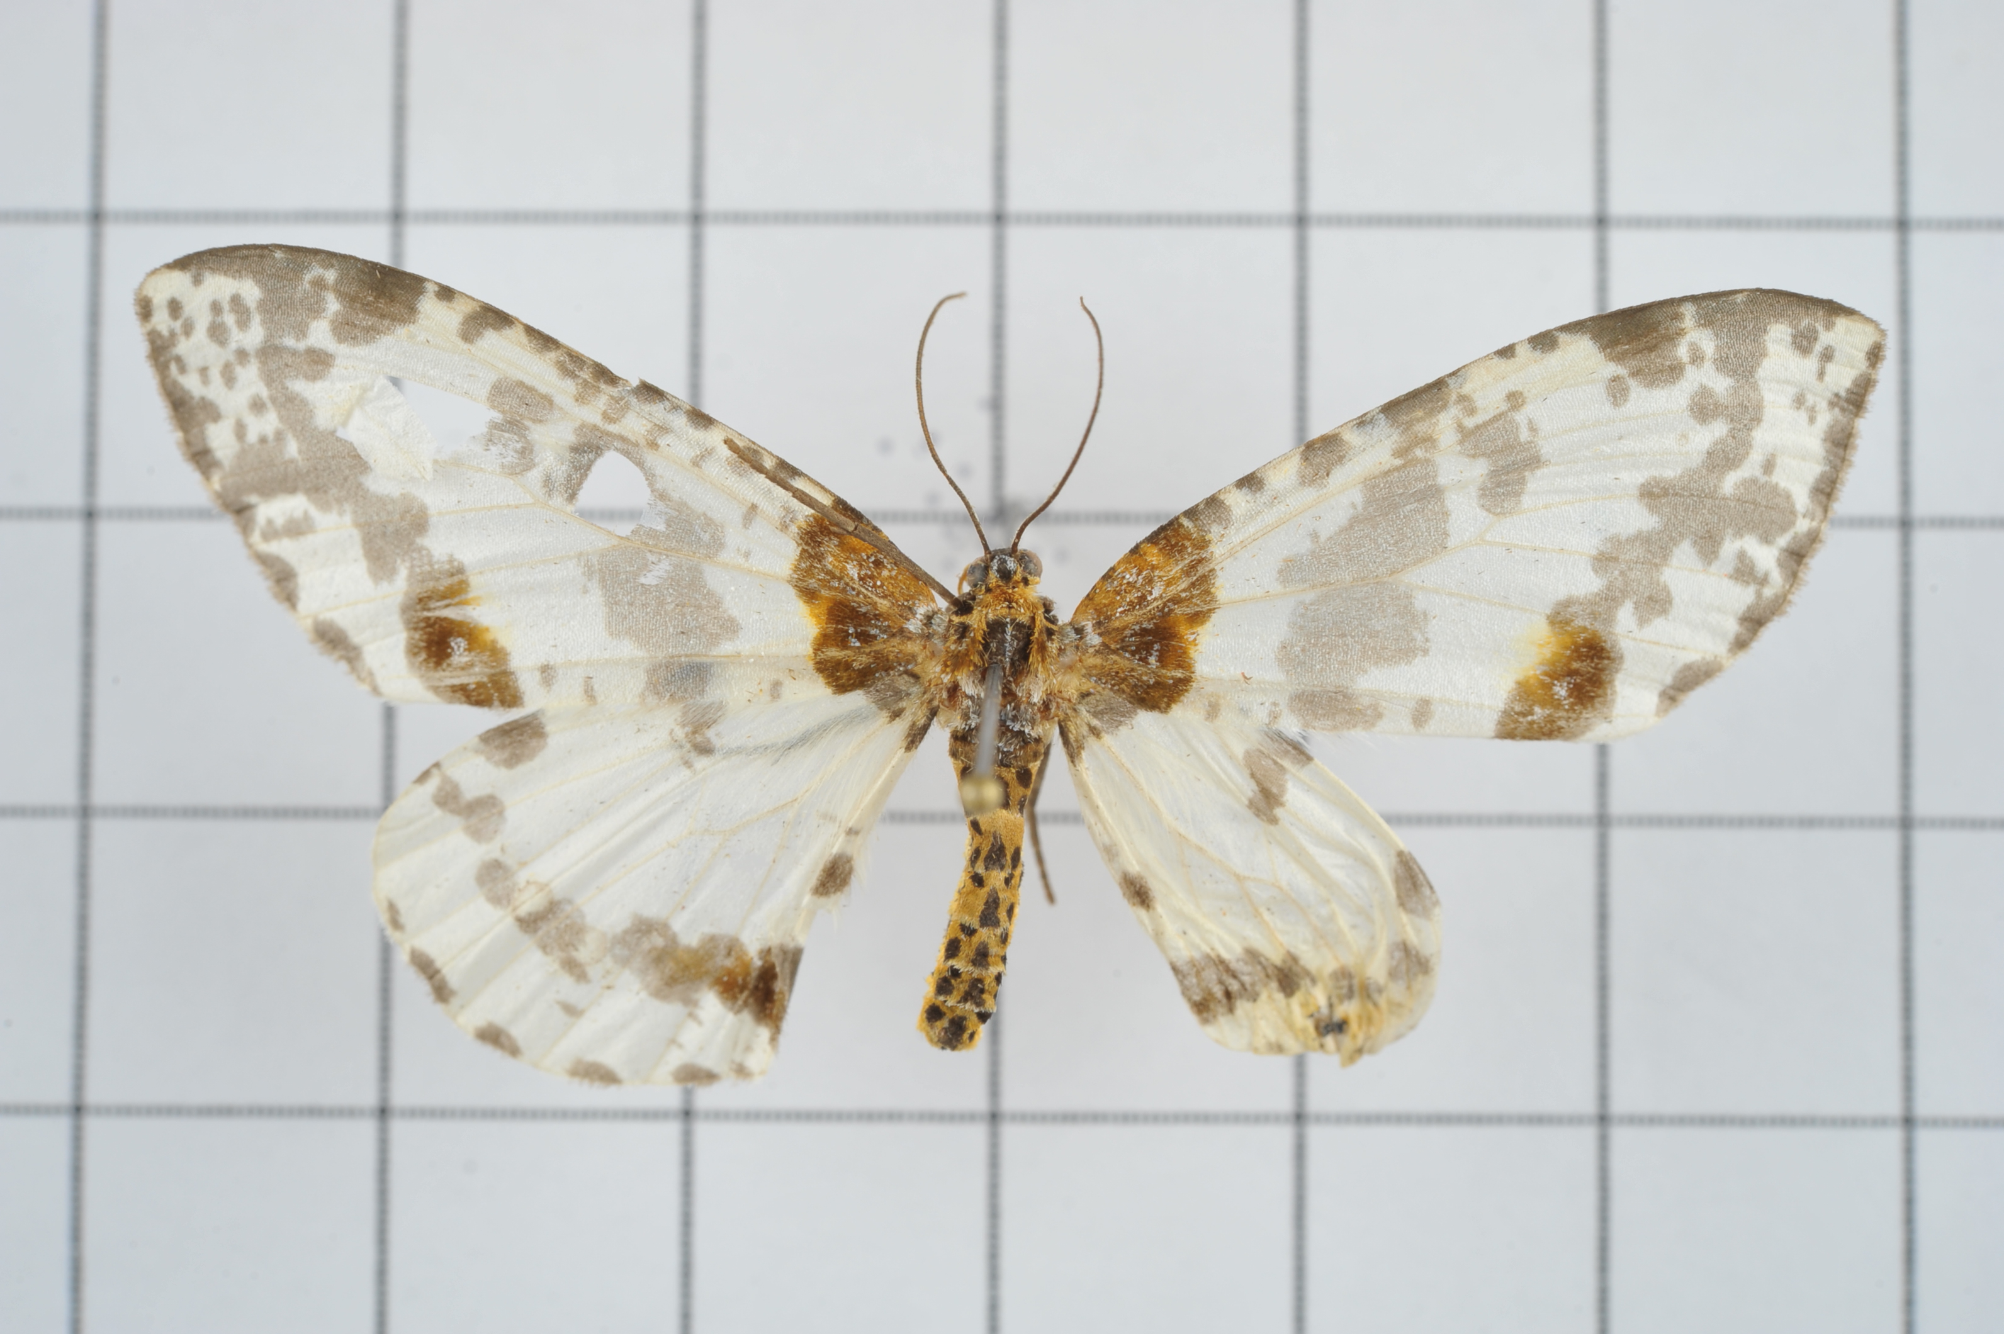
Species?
Abraxas cupreilluminata
